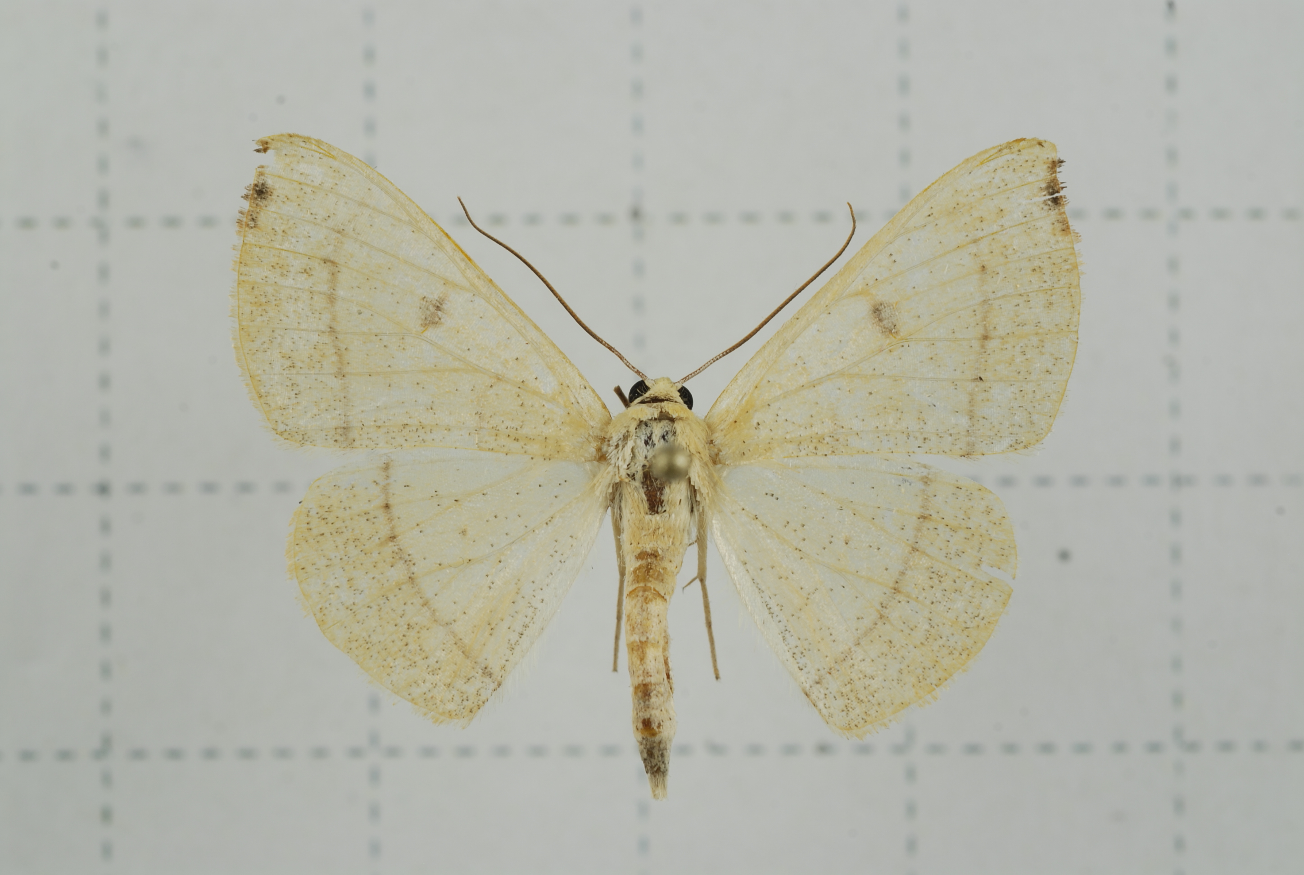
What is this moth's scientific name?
Eilicrinia flava
